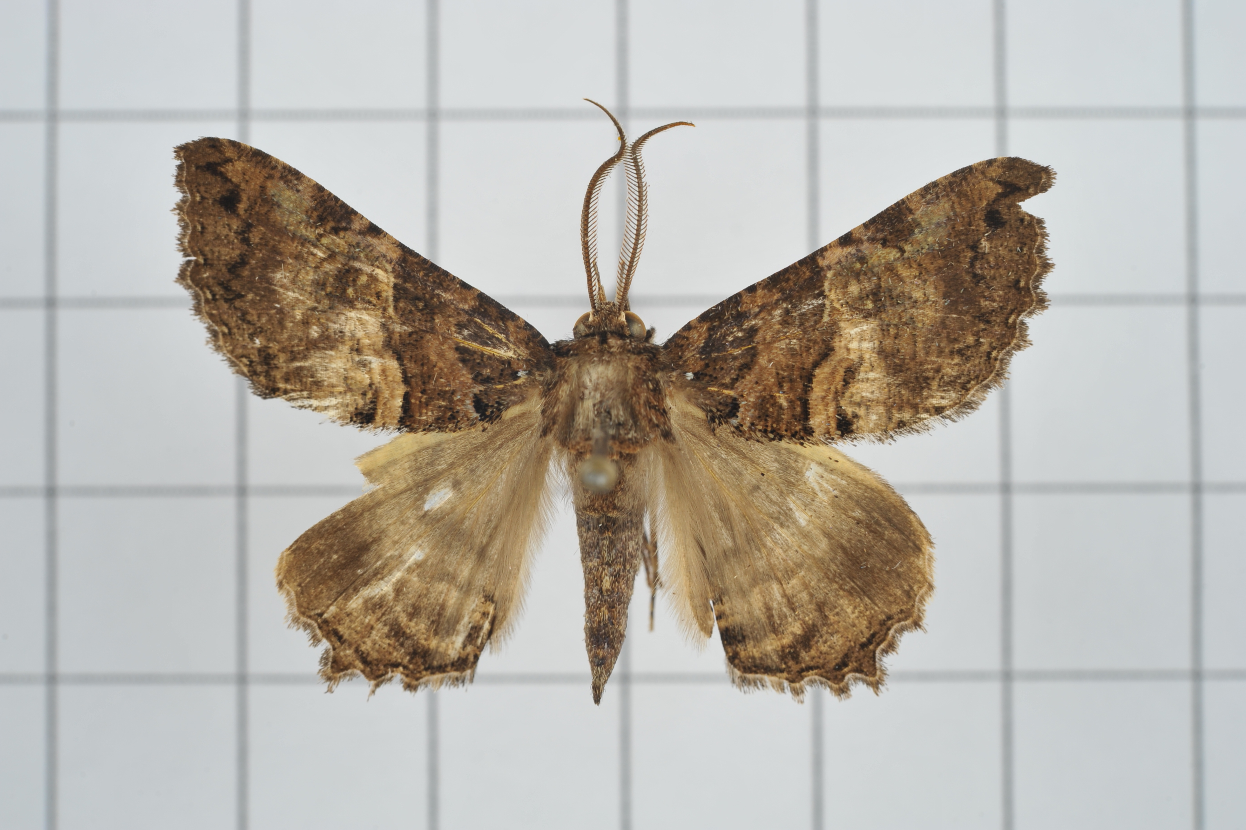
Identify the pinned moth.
Daddala lucilla
